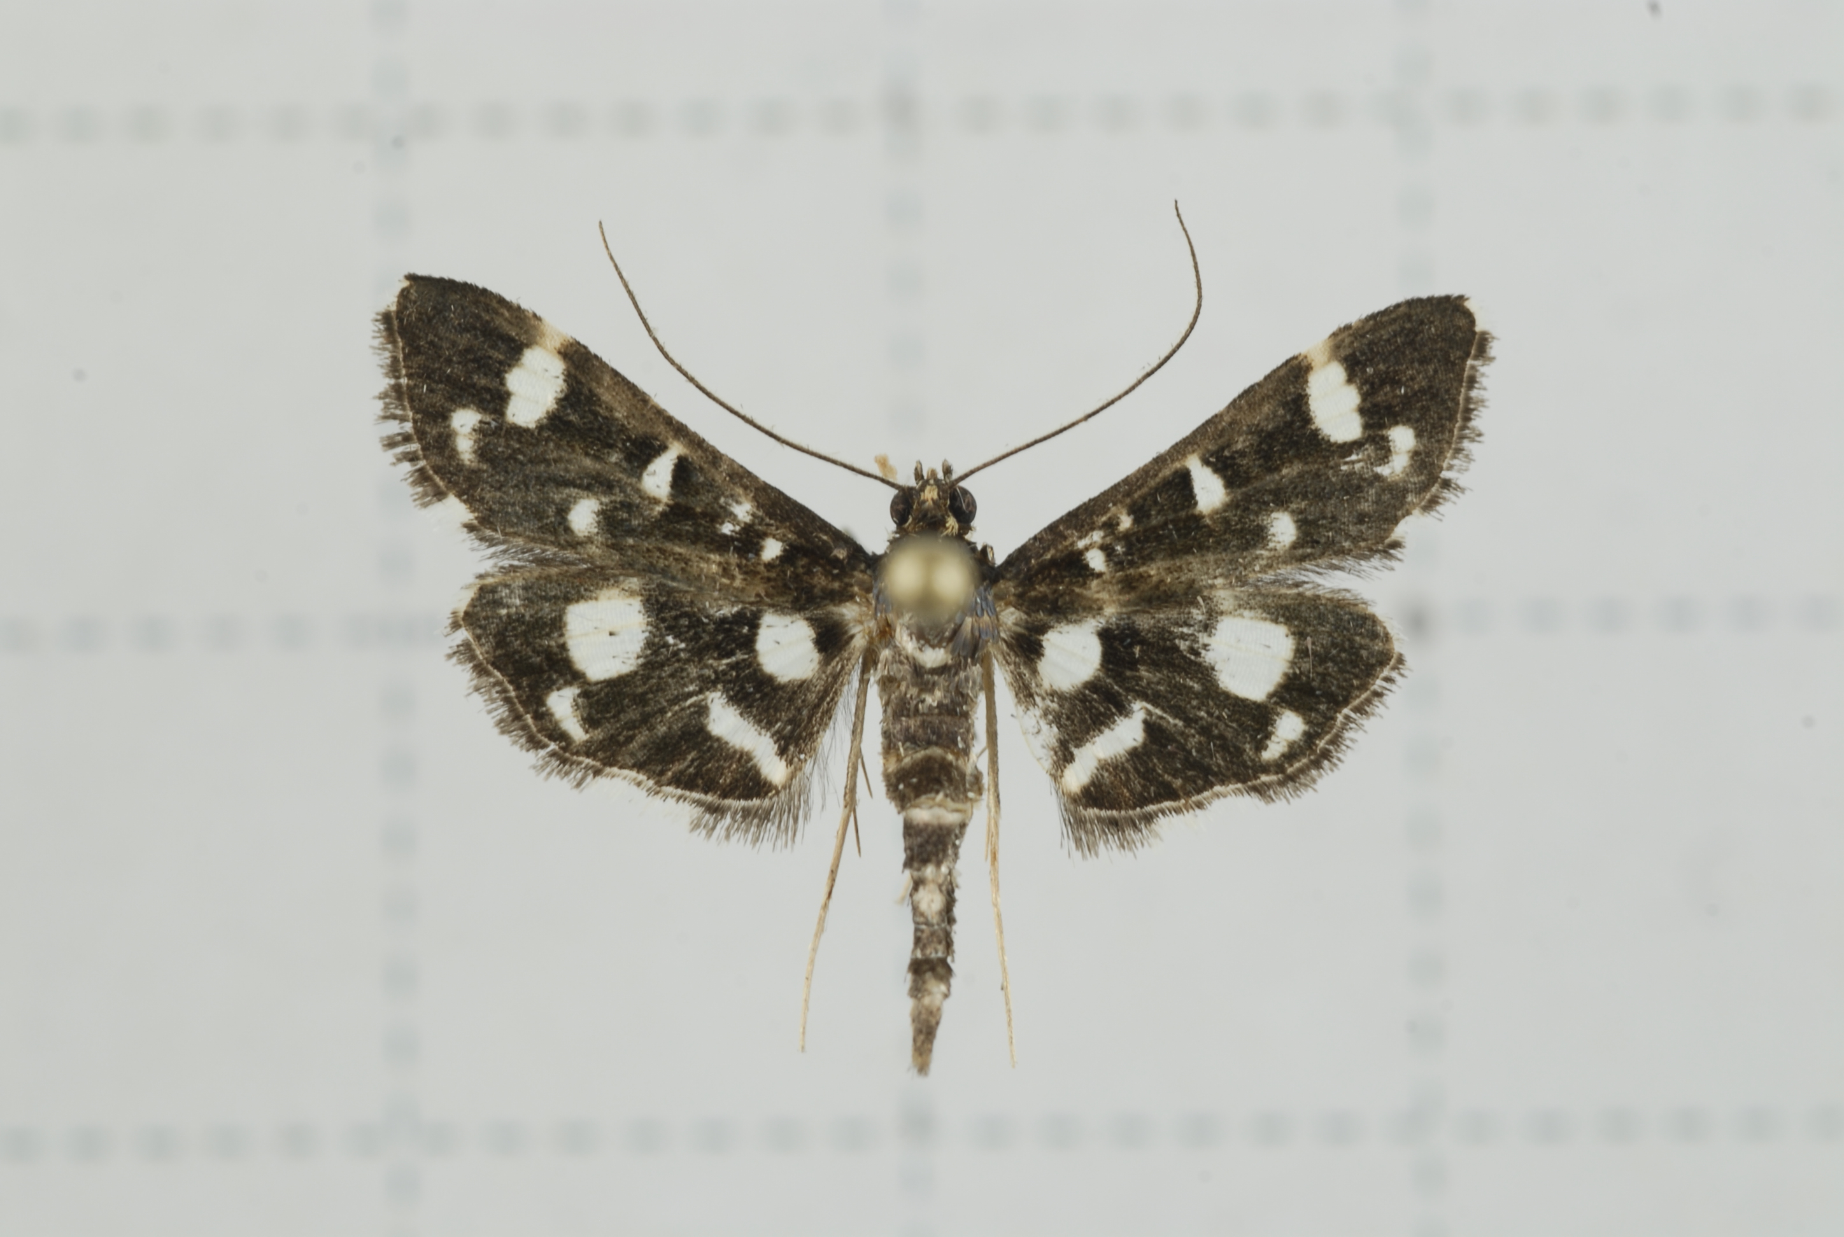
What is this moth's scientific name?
Bocchoris inspersalis
